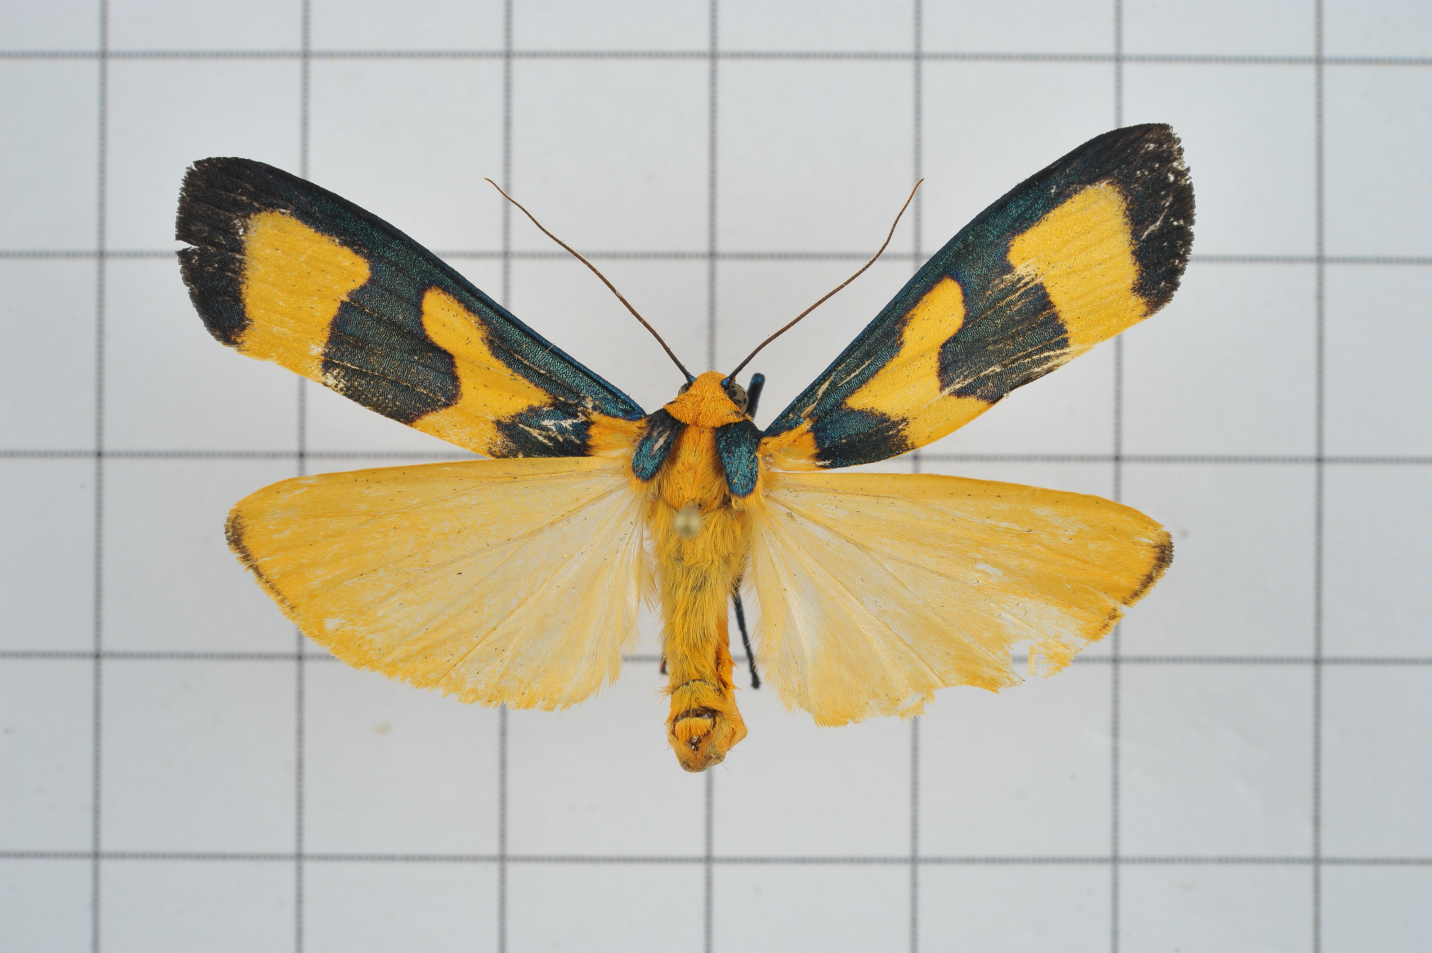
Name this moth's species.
Chrysaeglia magnifica
